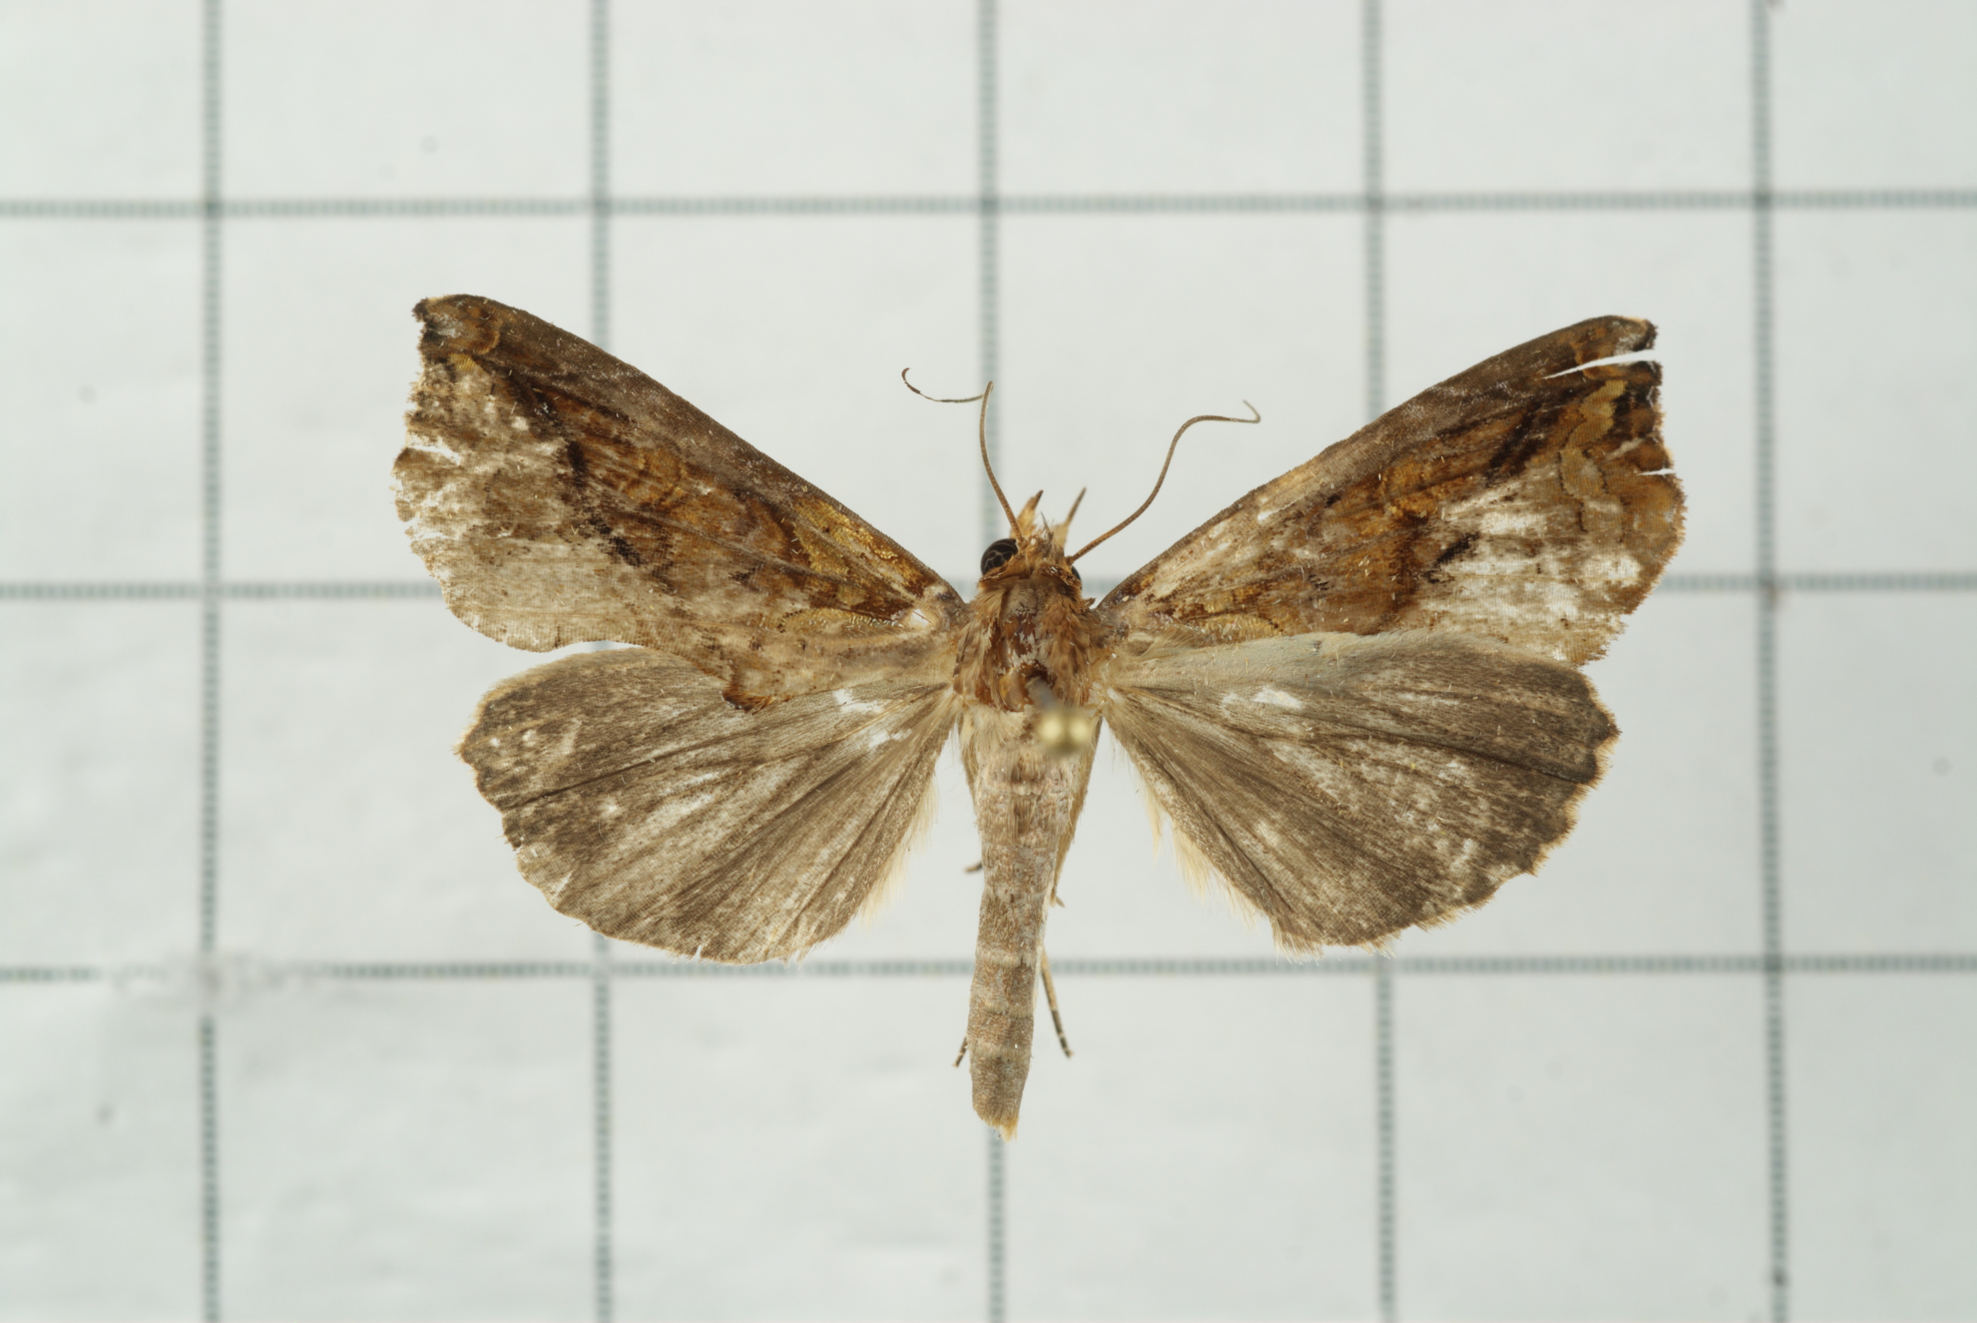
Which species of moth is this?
Plusiodonta coelonota
